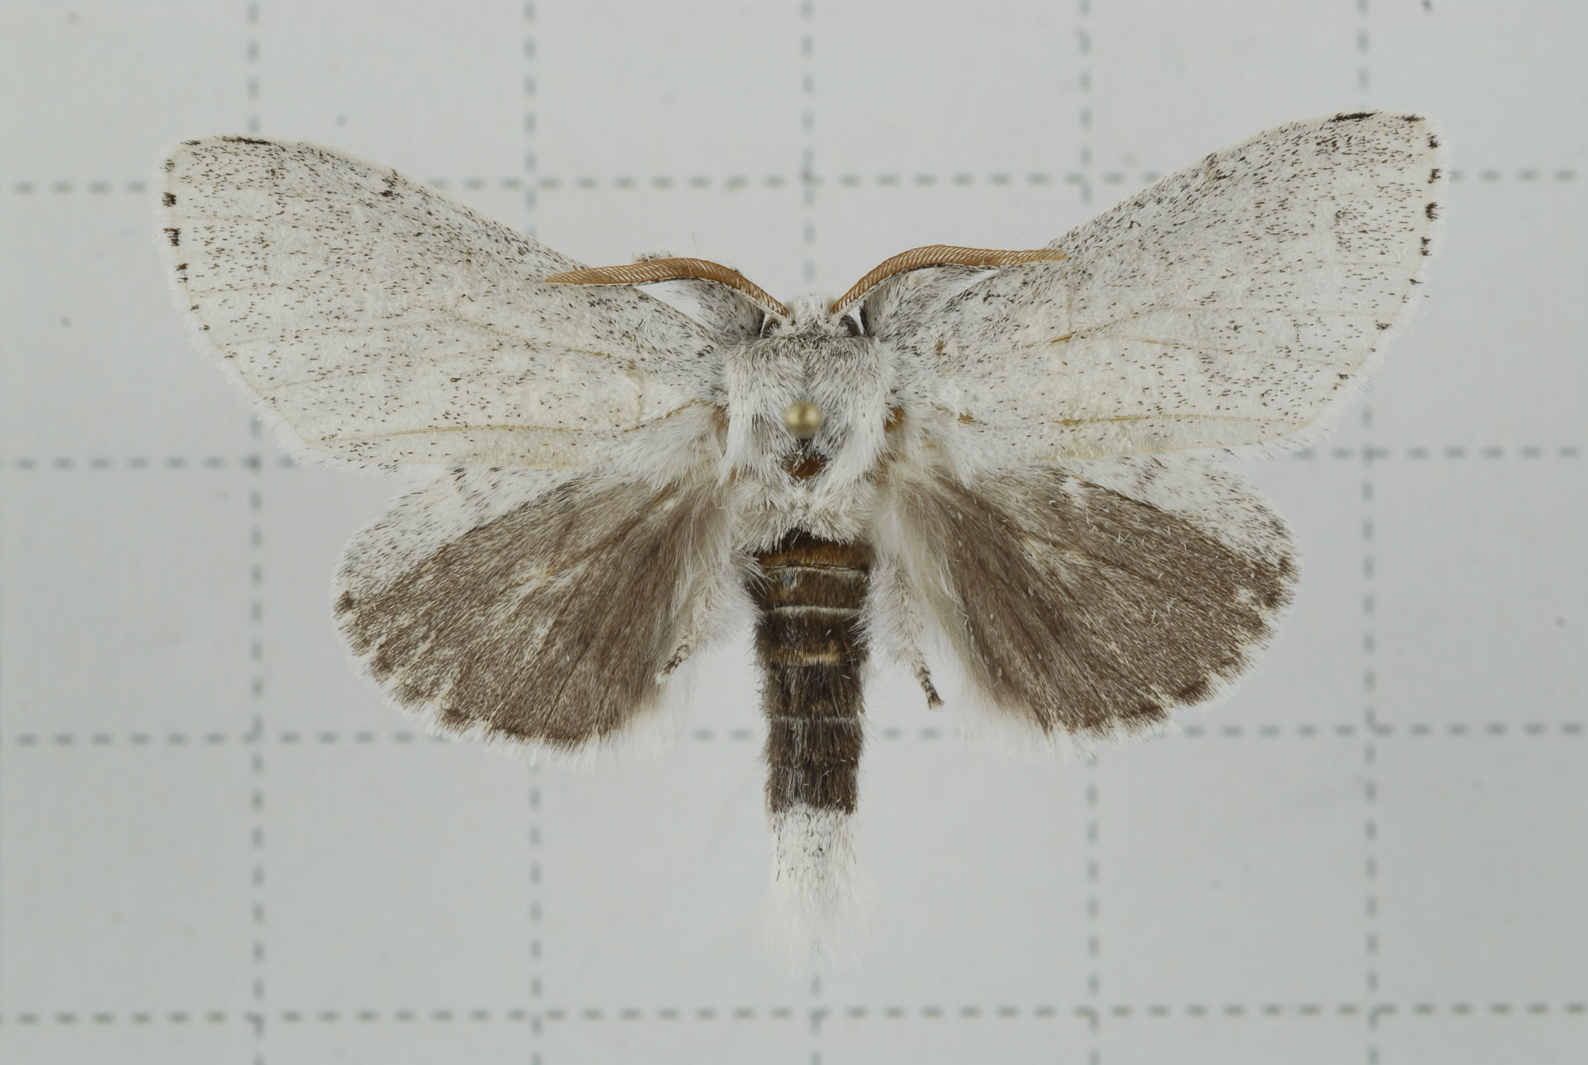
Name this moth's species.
Cnethodonta grisescens baibarana
